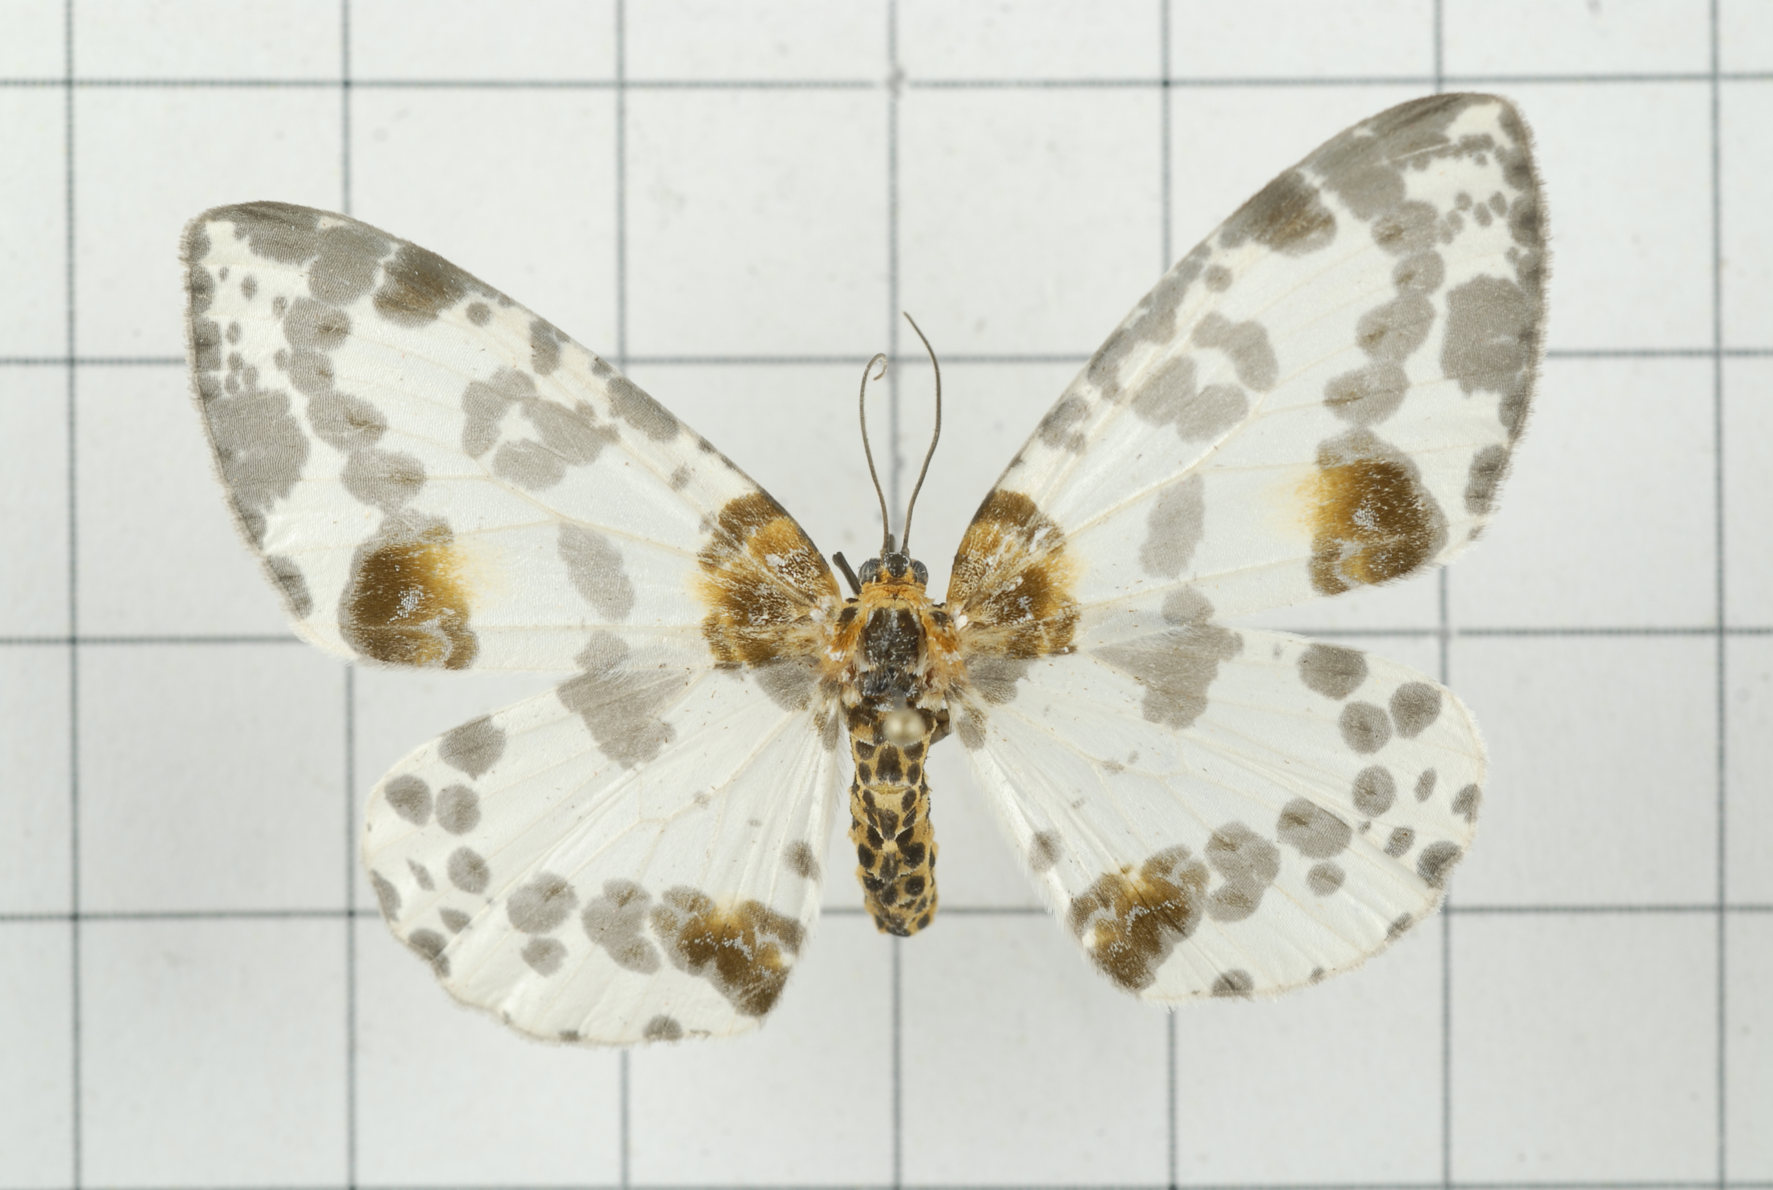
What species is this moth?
Abraxas formosilluminata
